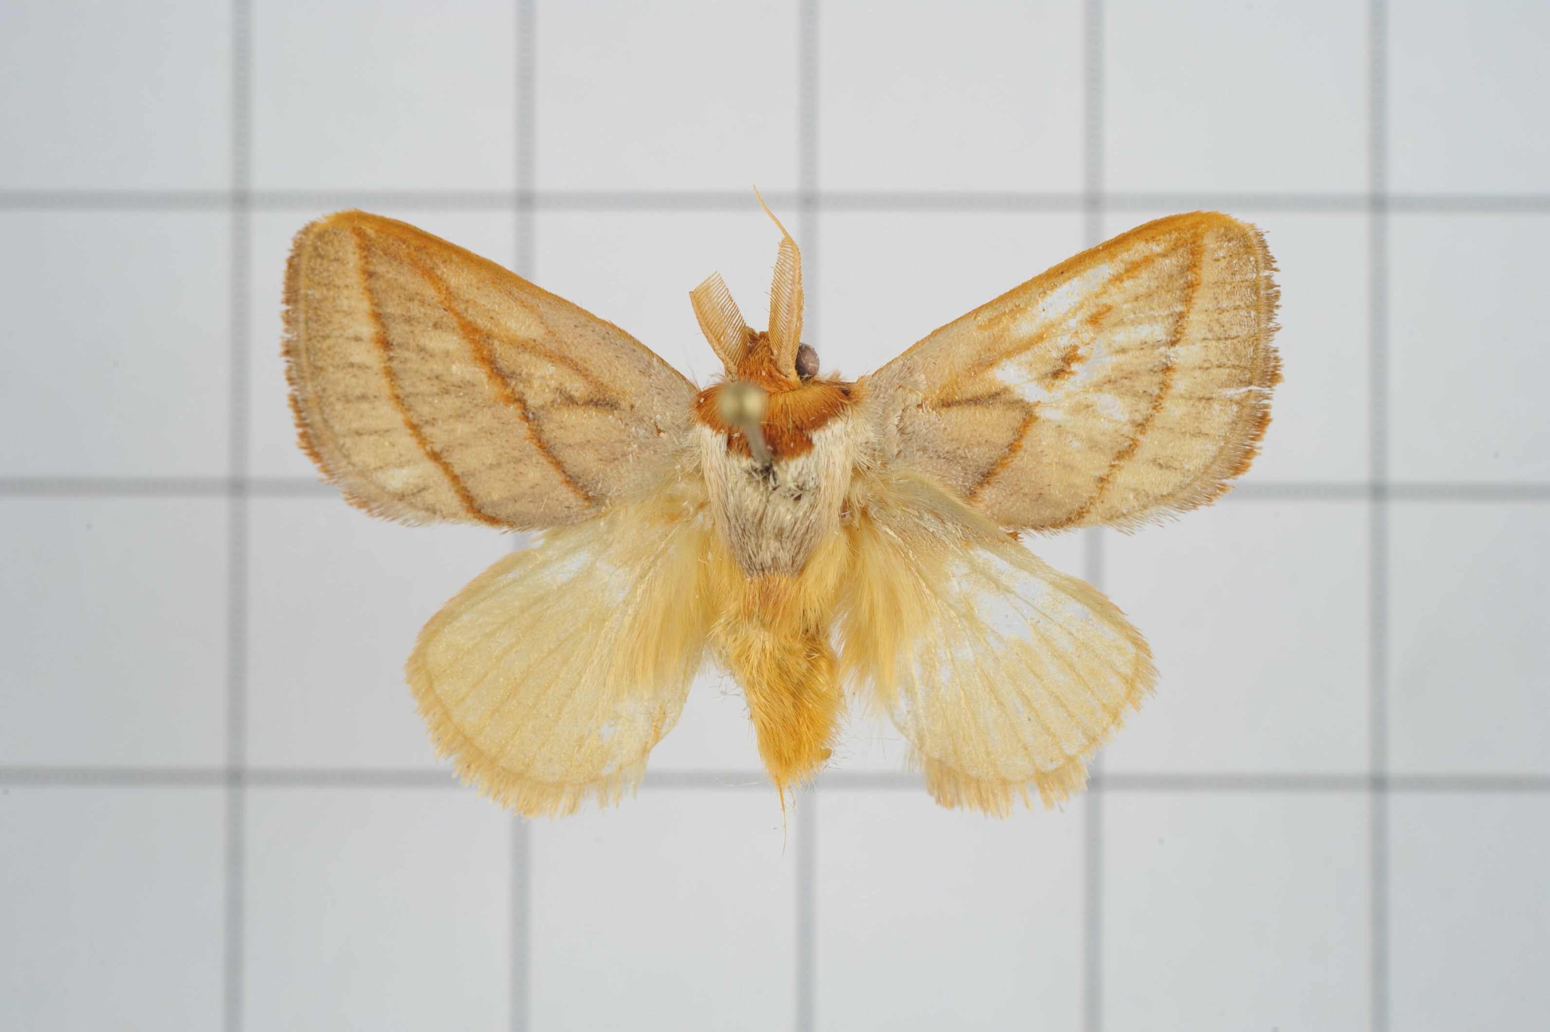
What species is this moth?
Cania heppneri
